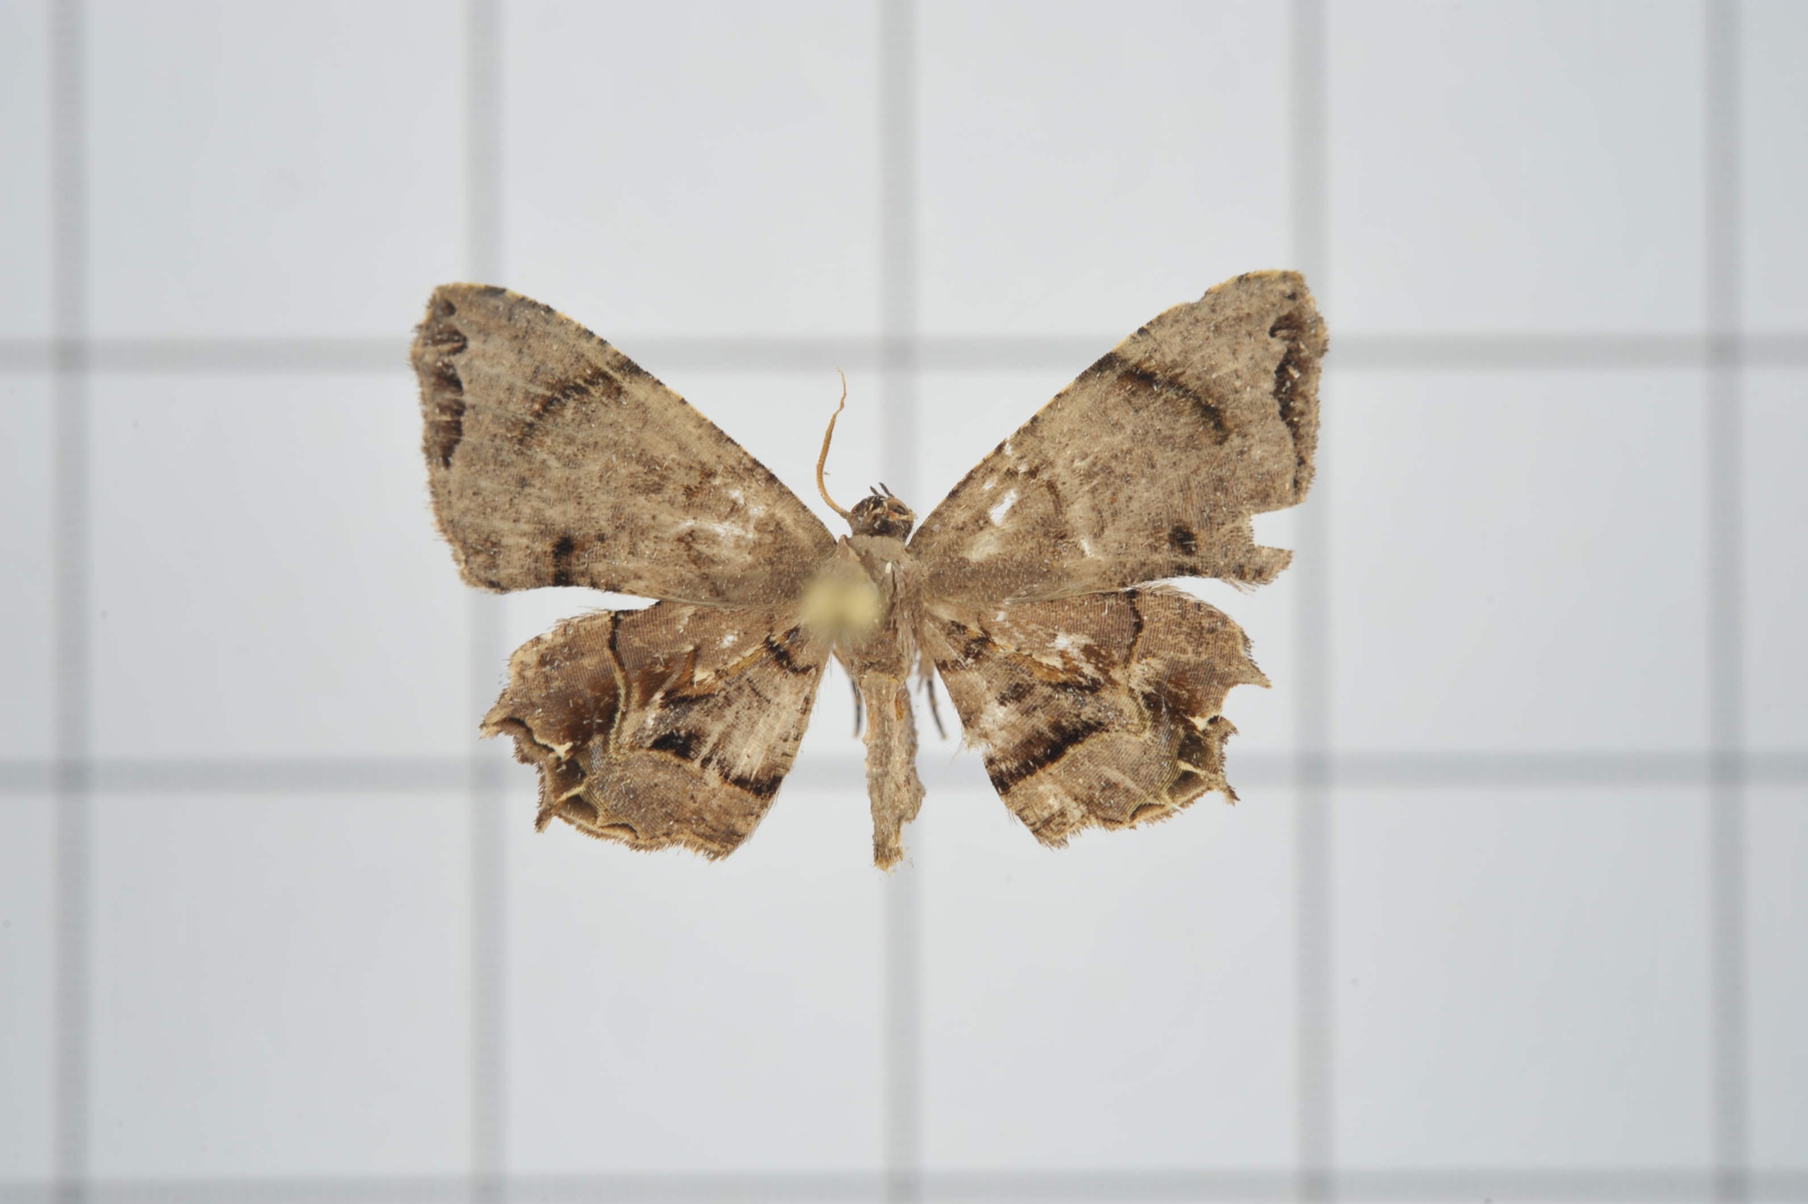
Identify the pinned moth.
Dysaethria fulvihamata
